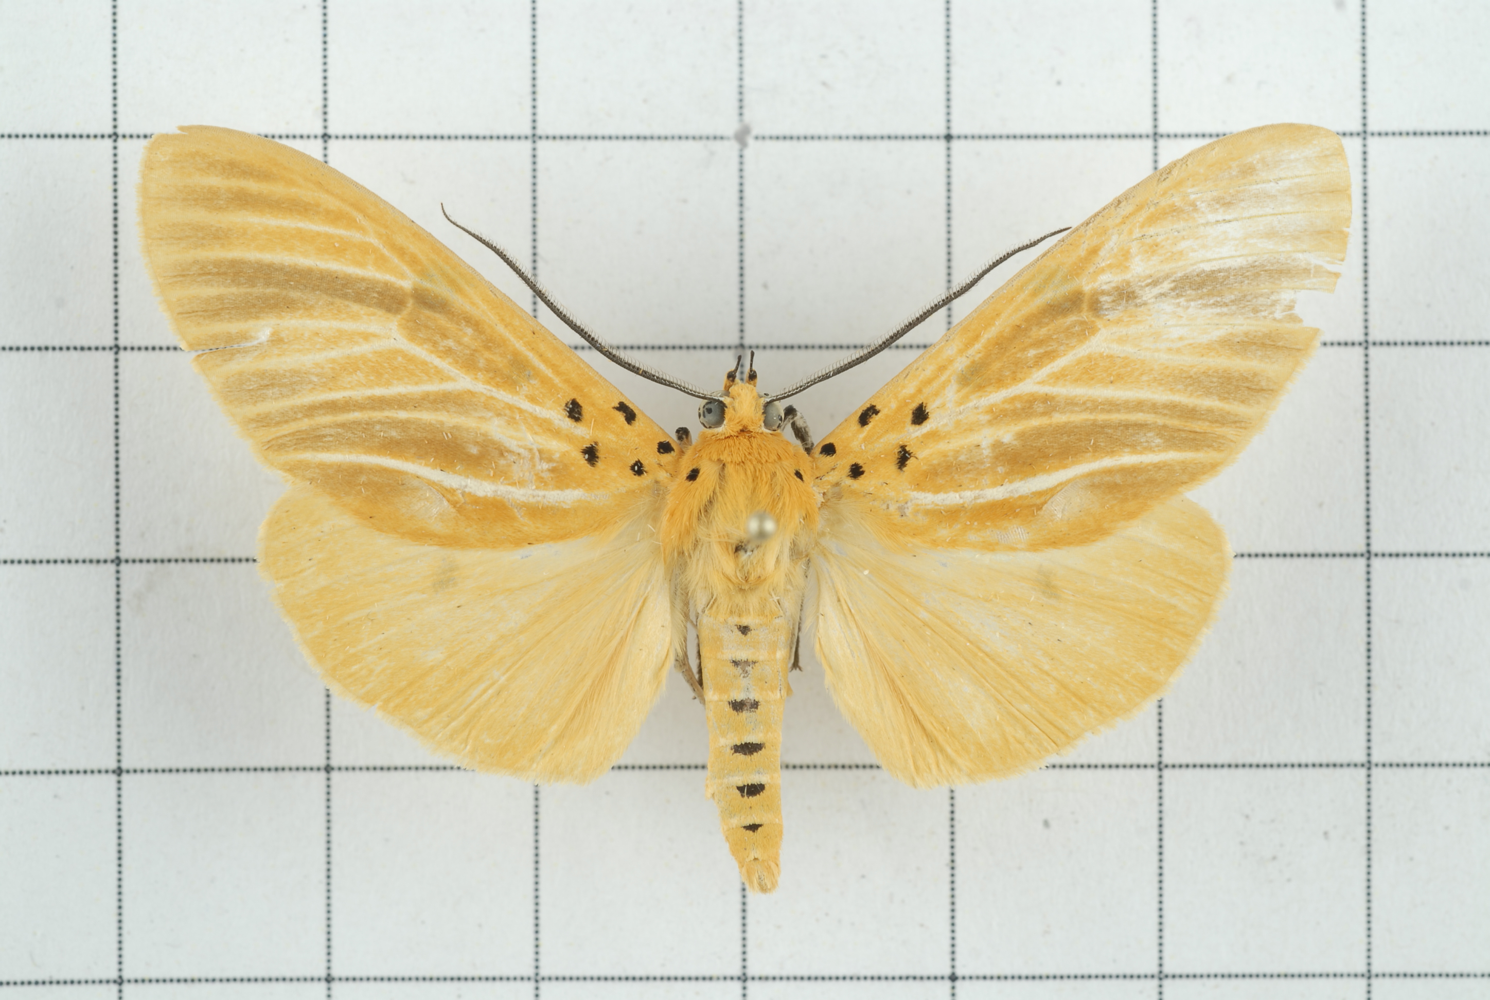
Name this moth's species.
Asota egens confinis
